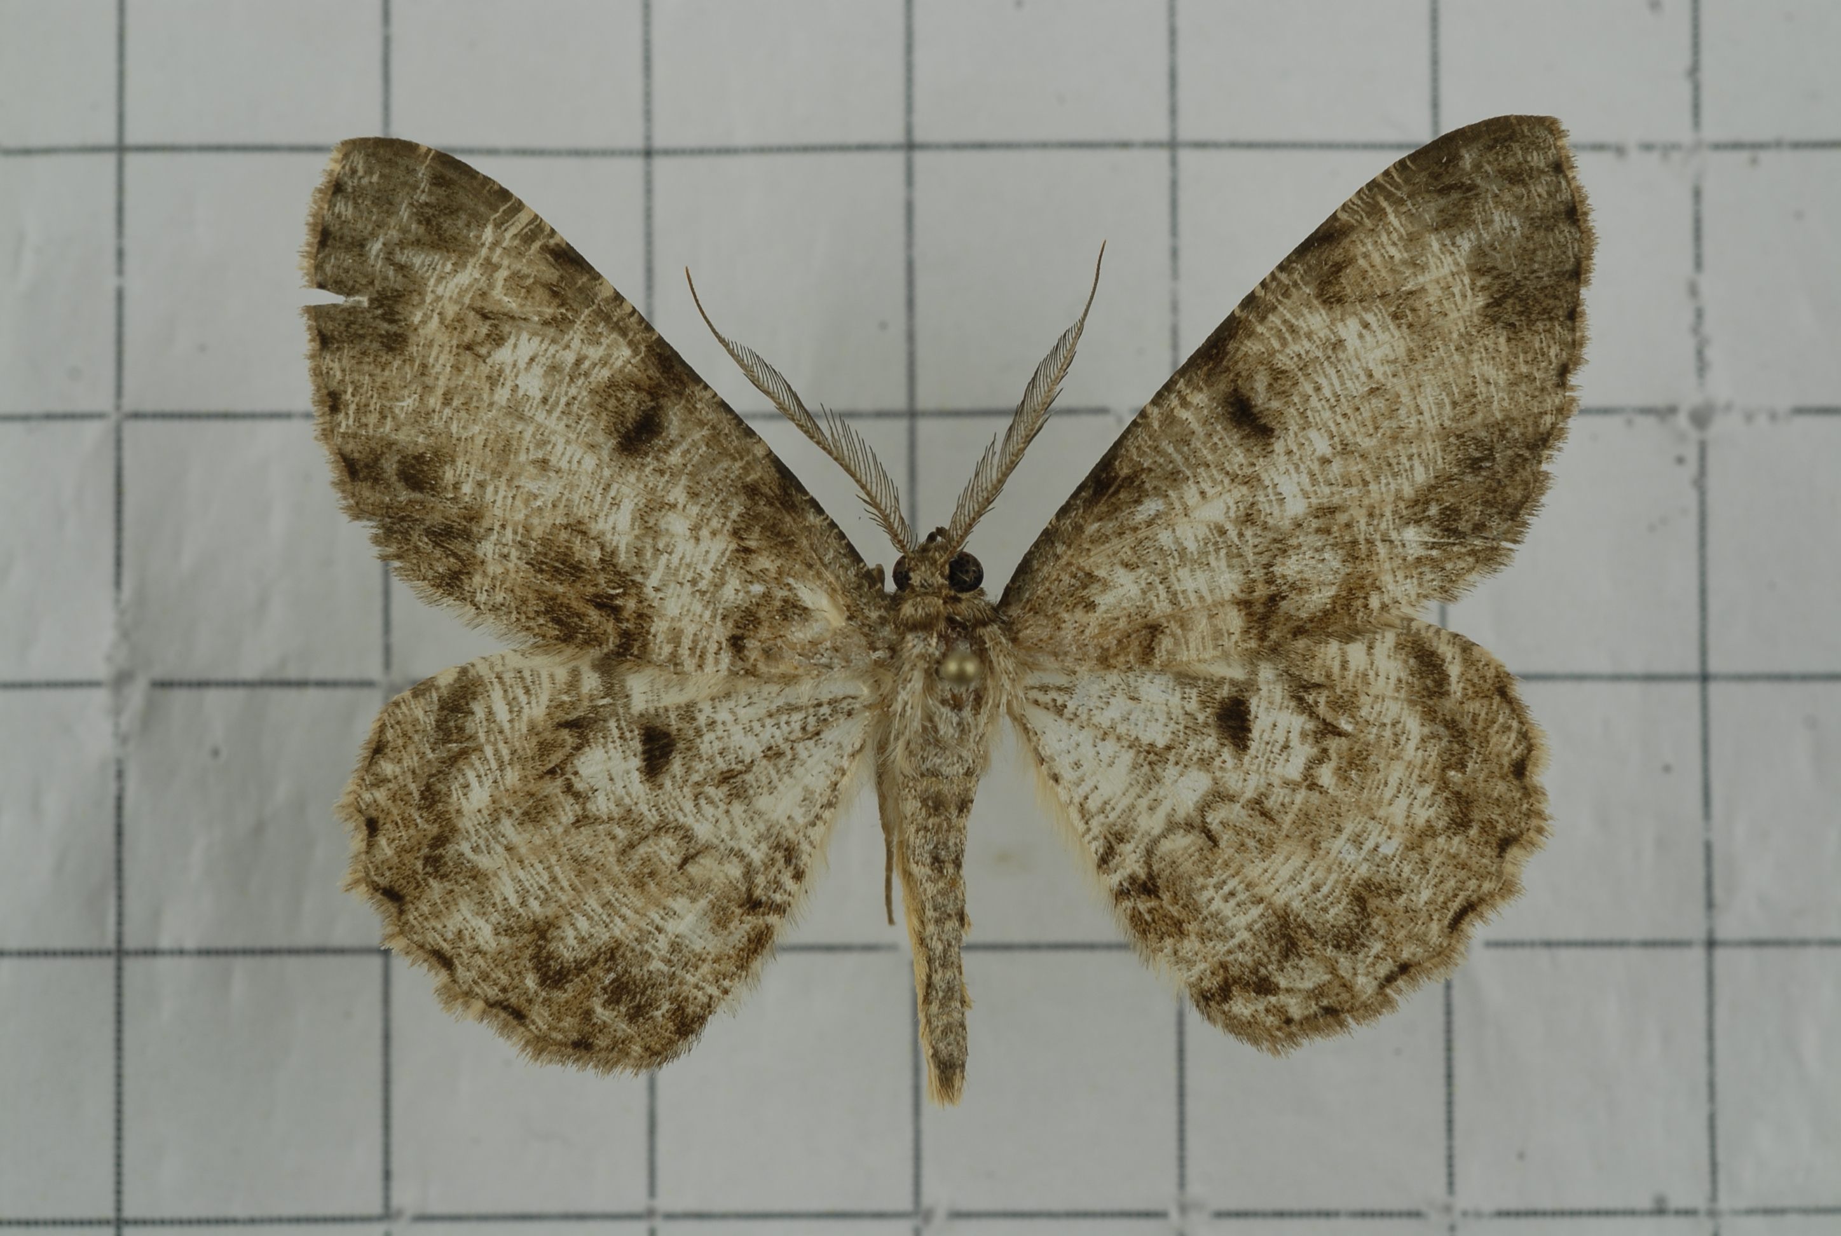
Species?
Hypomecis percnioides
